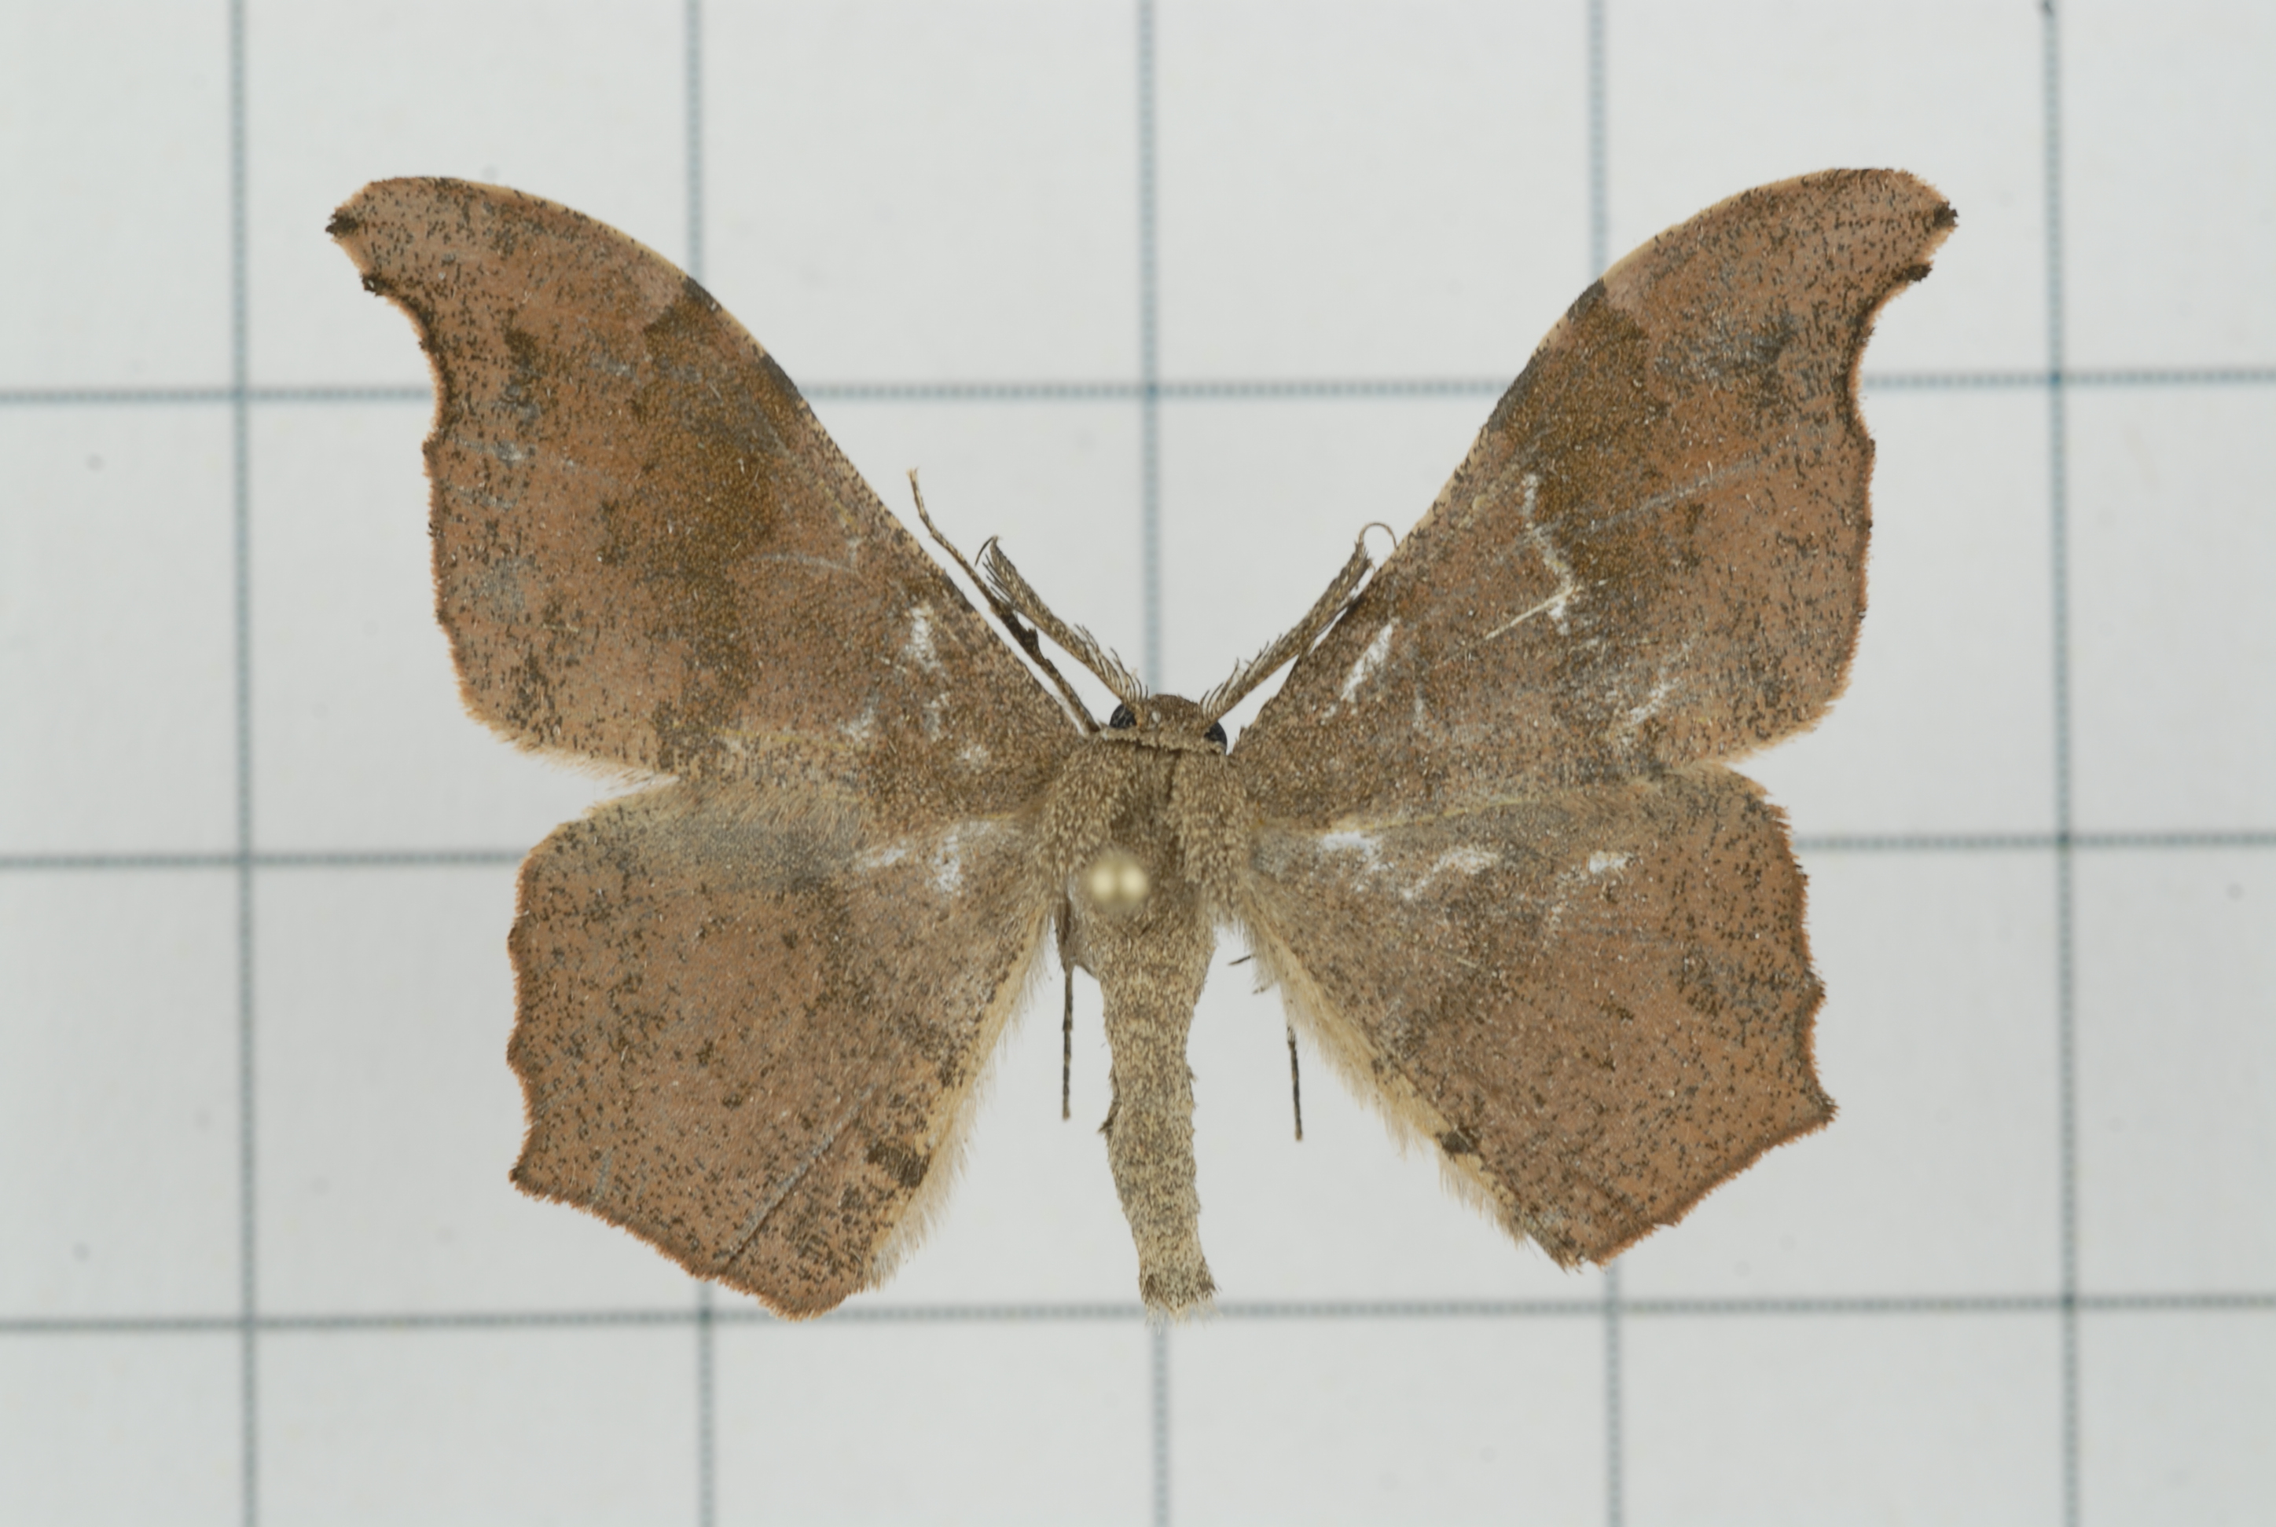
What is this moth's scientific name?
Hyposidra talaca talaca
